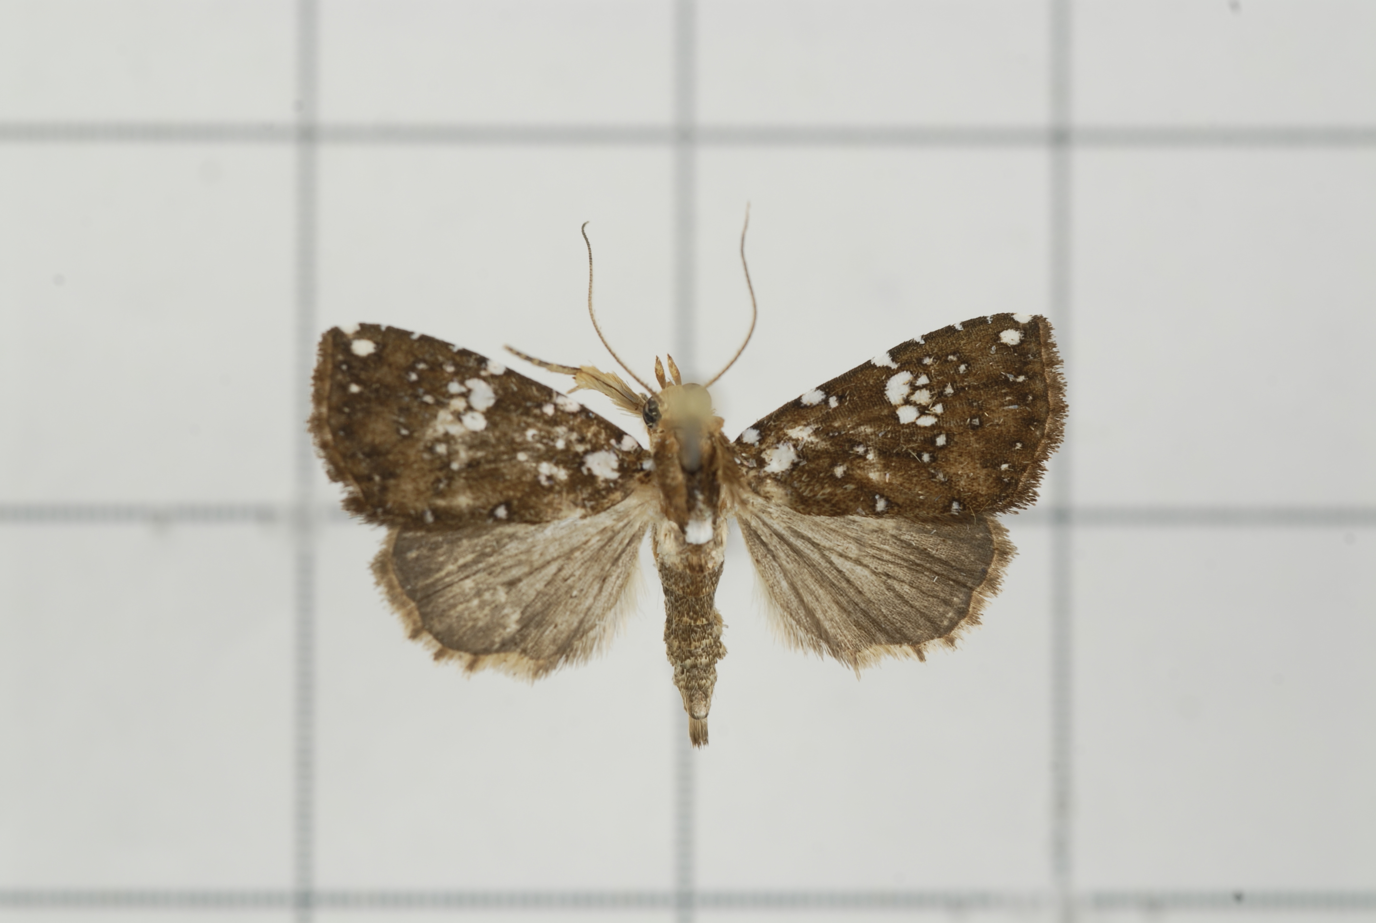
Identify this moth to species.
Rivula niveipuncta
